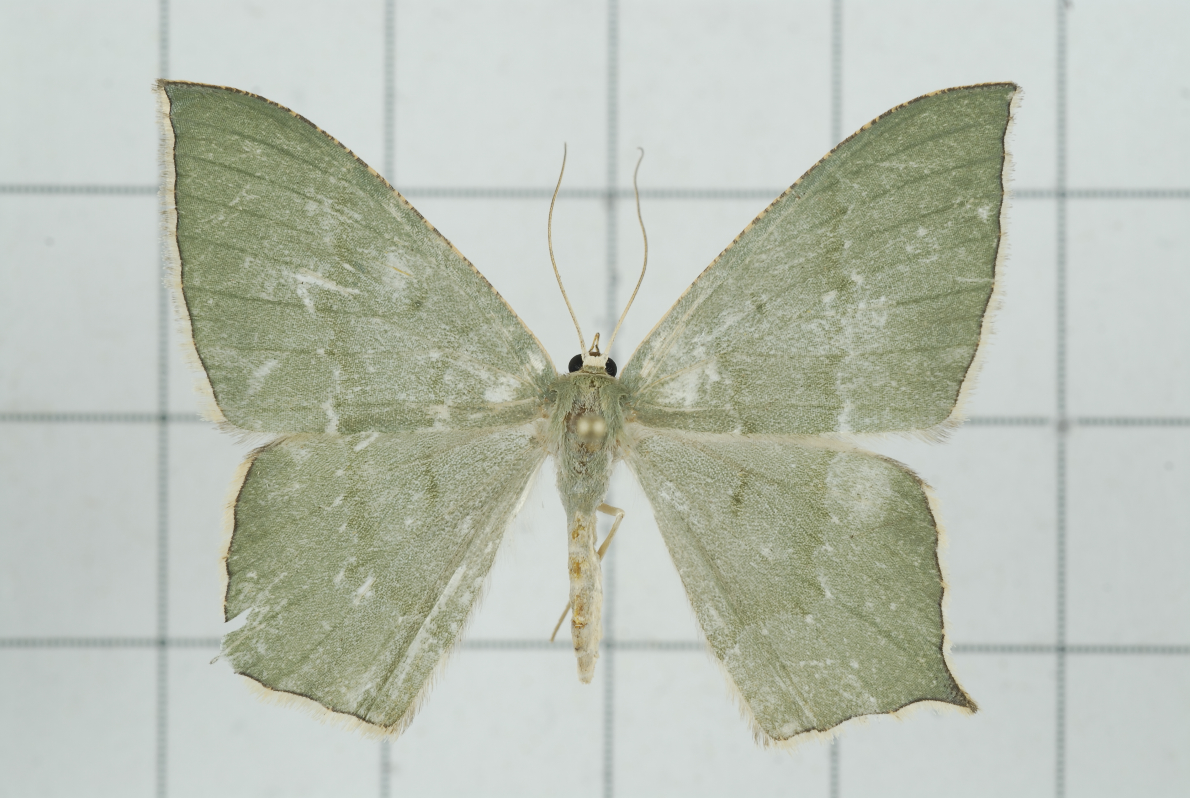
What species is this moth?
Maxates quadripunctata
